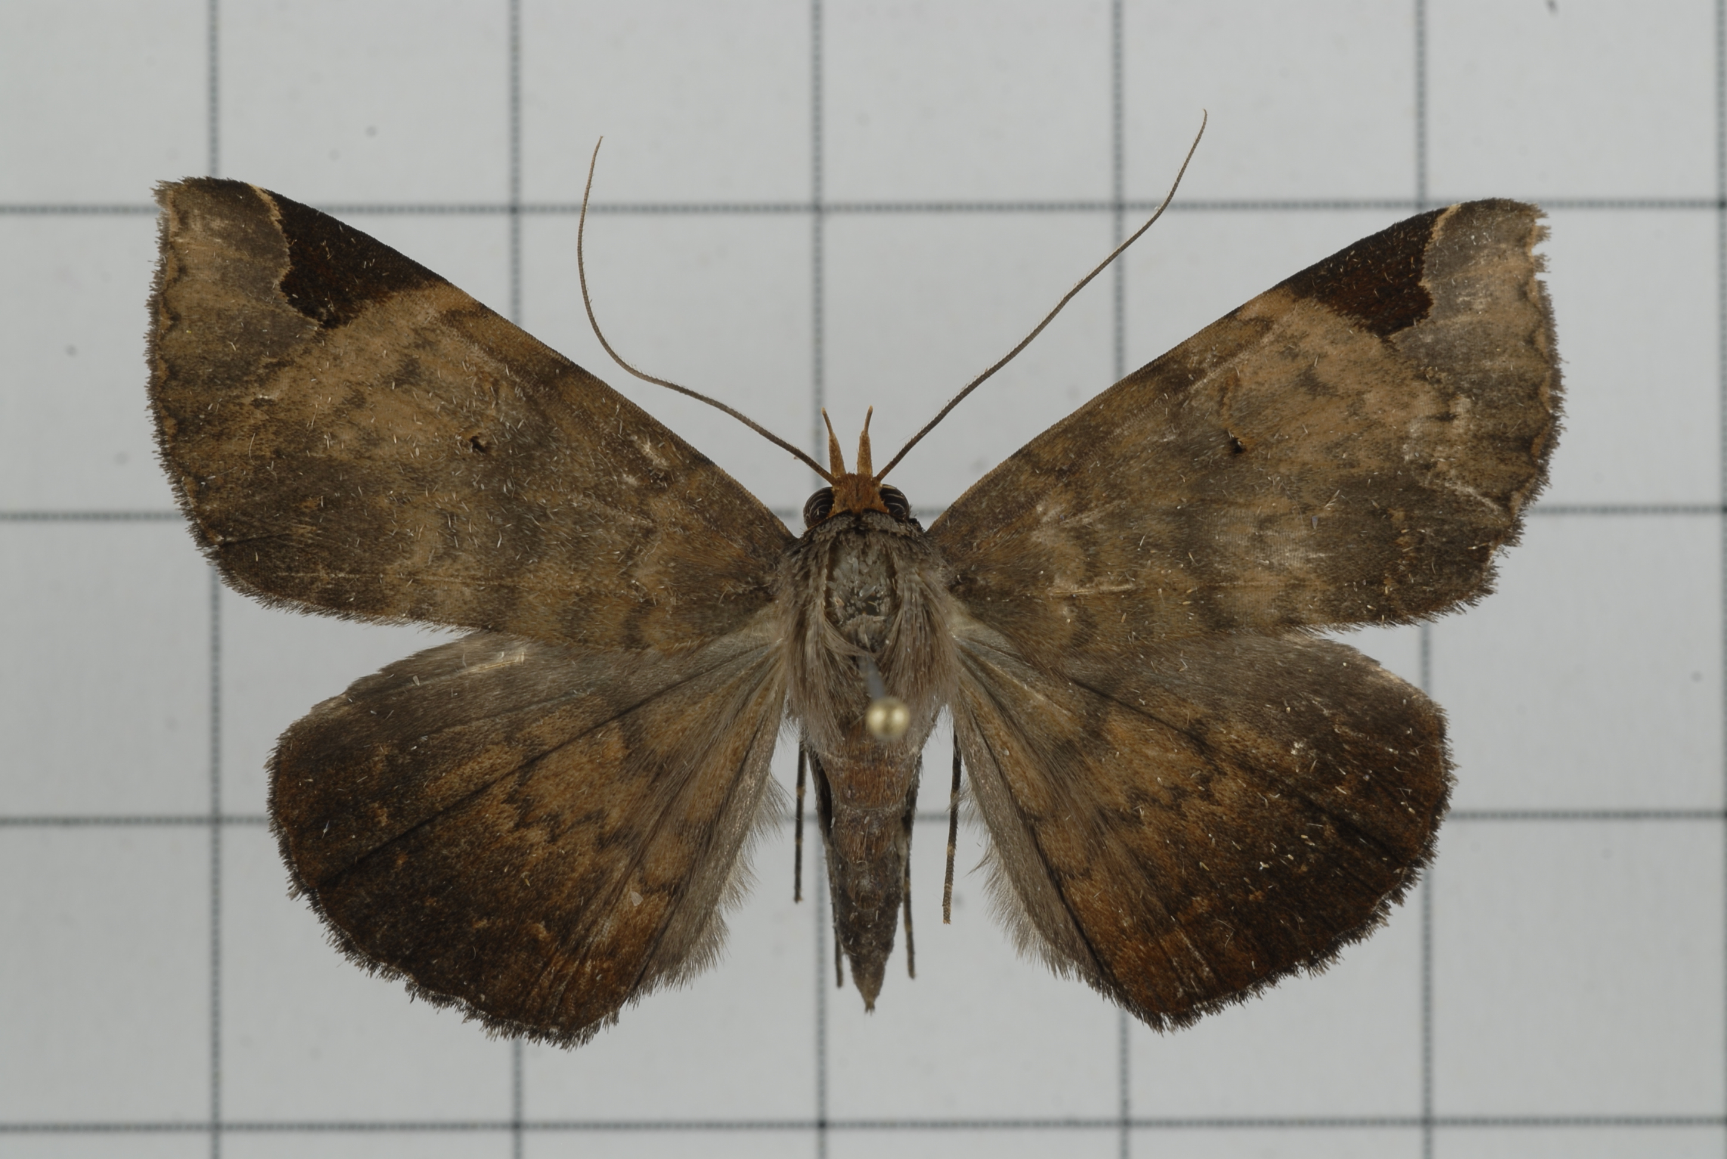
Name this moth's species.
Mecodina praecipua
